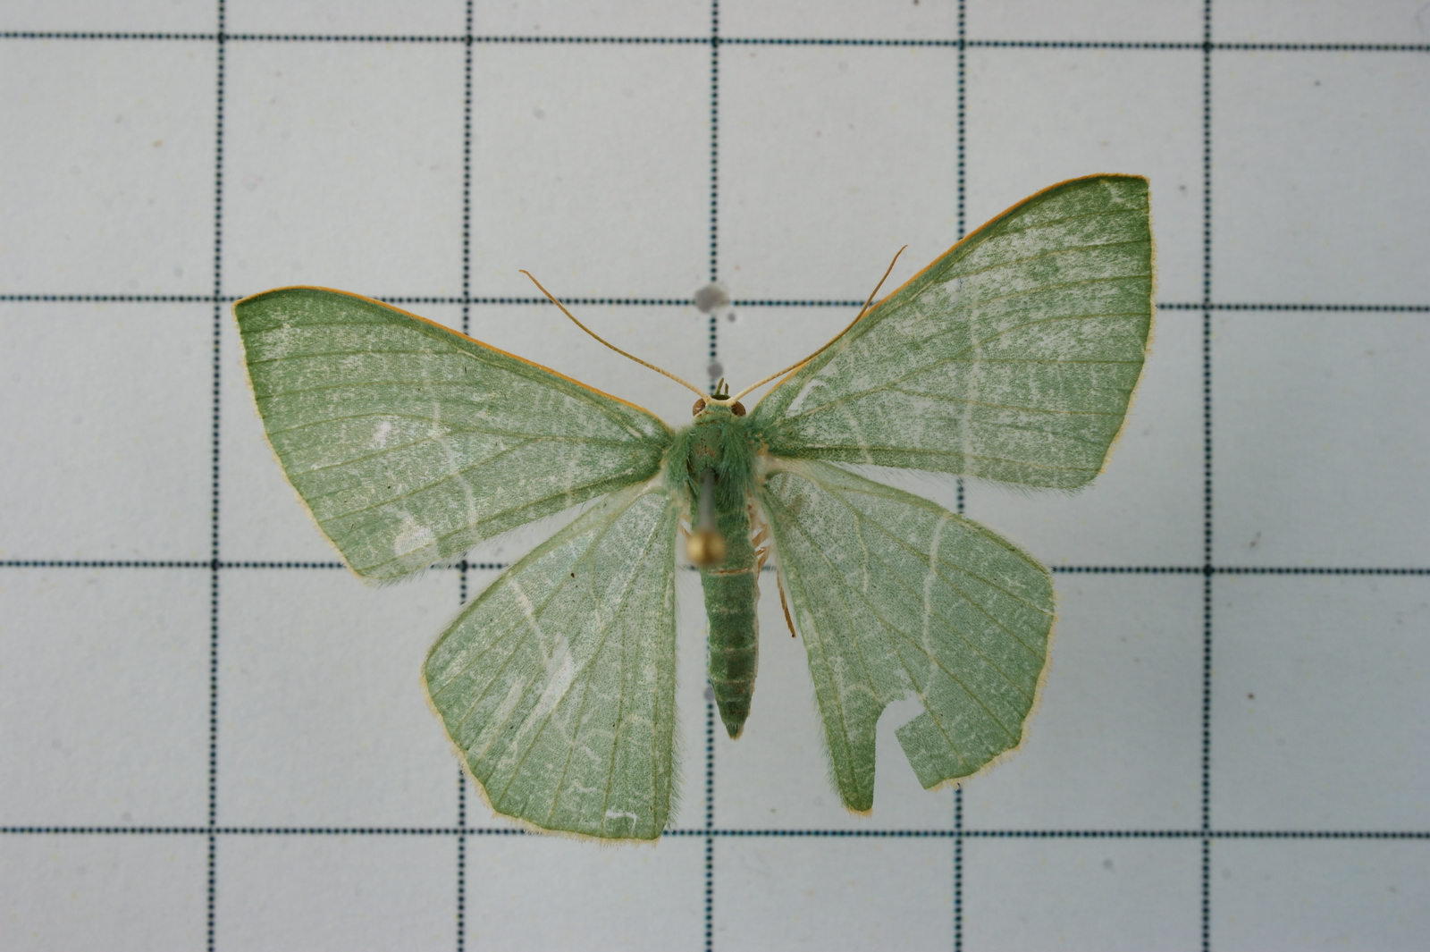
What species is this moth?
Pelagodes subquadraria
